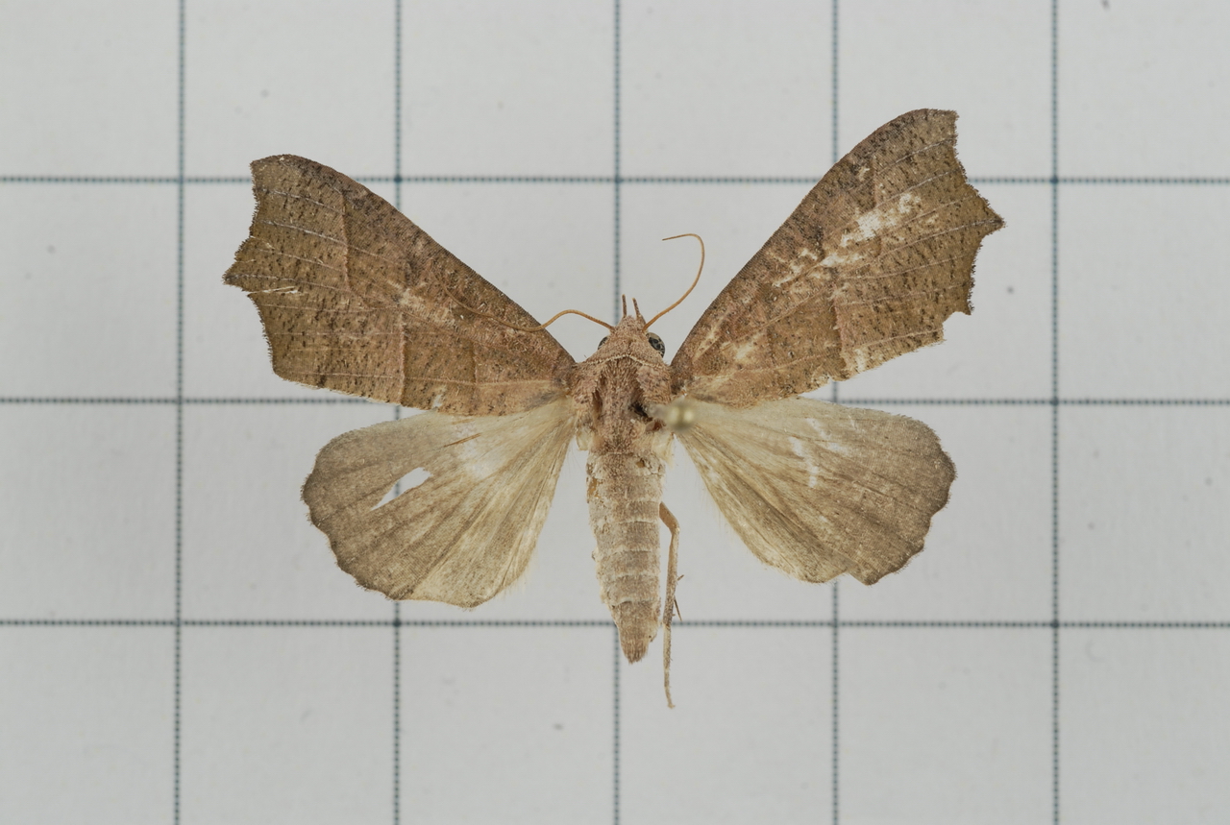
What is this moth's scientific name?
Gonitis mesogona
